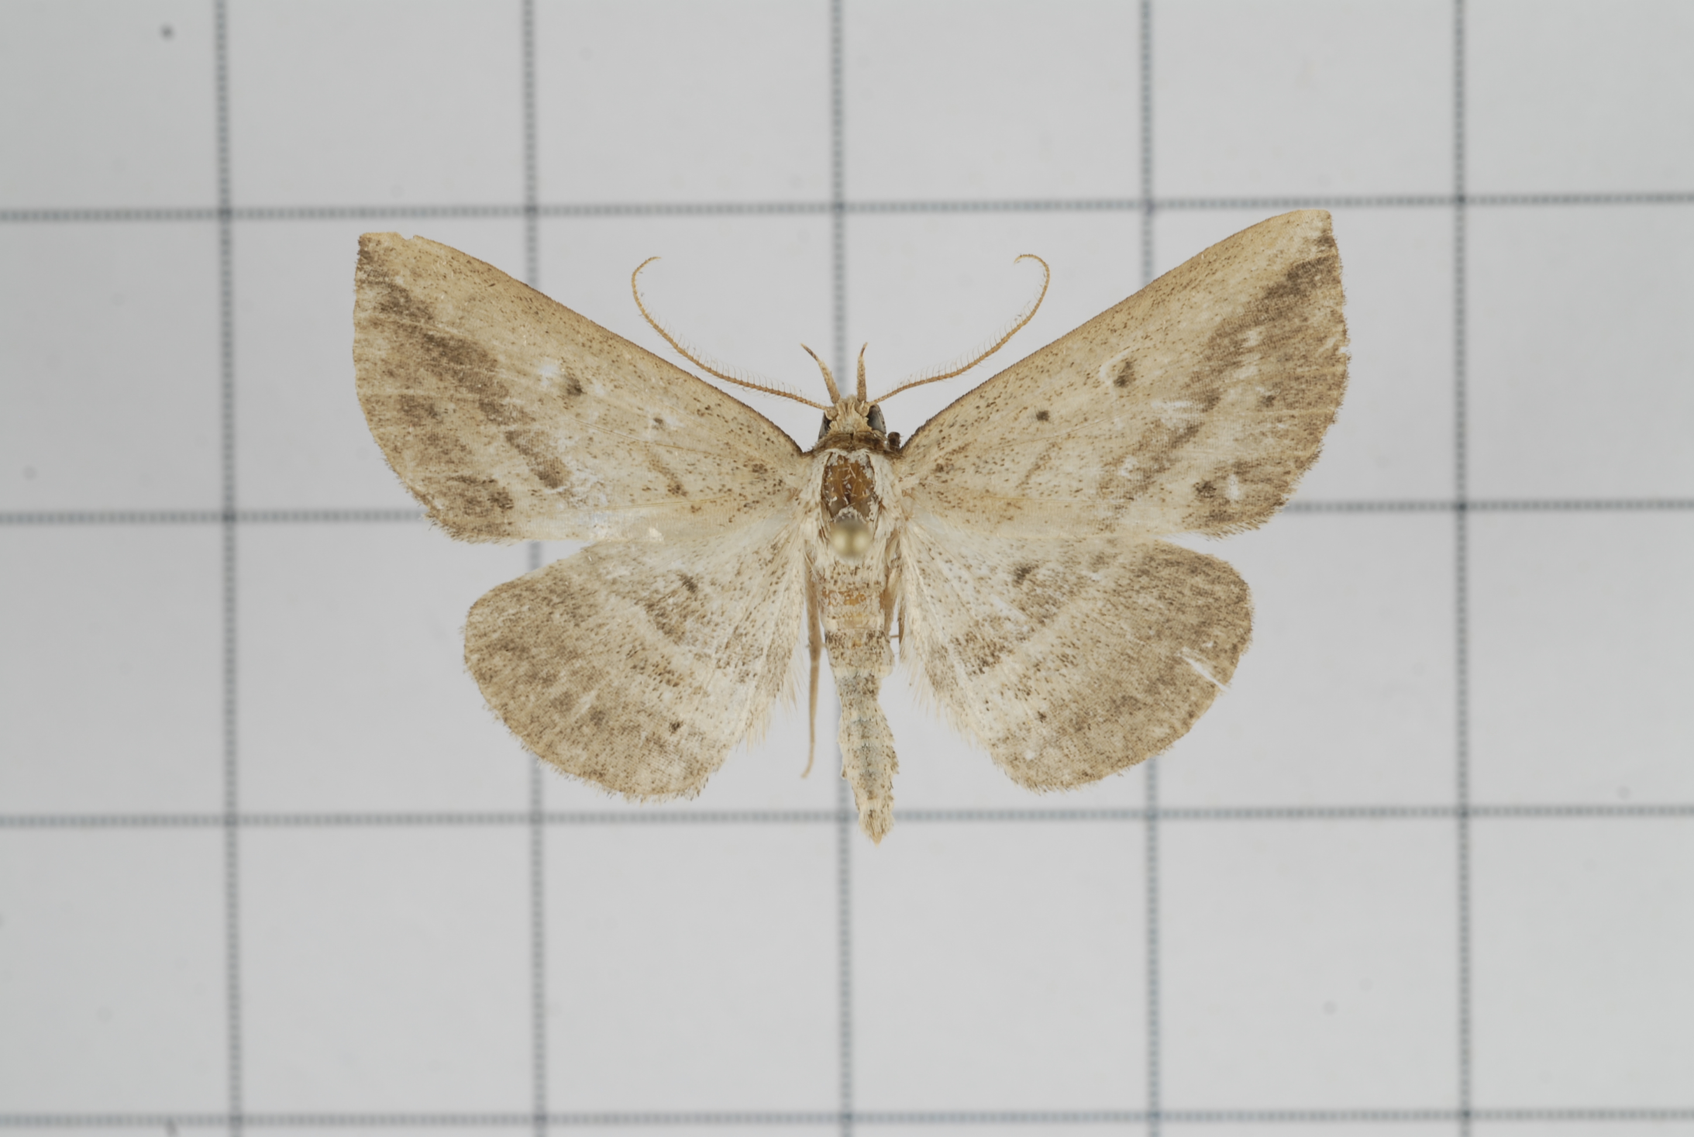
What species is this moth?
Carsina kanshireiensis
